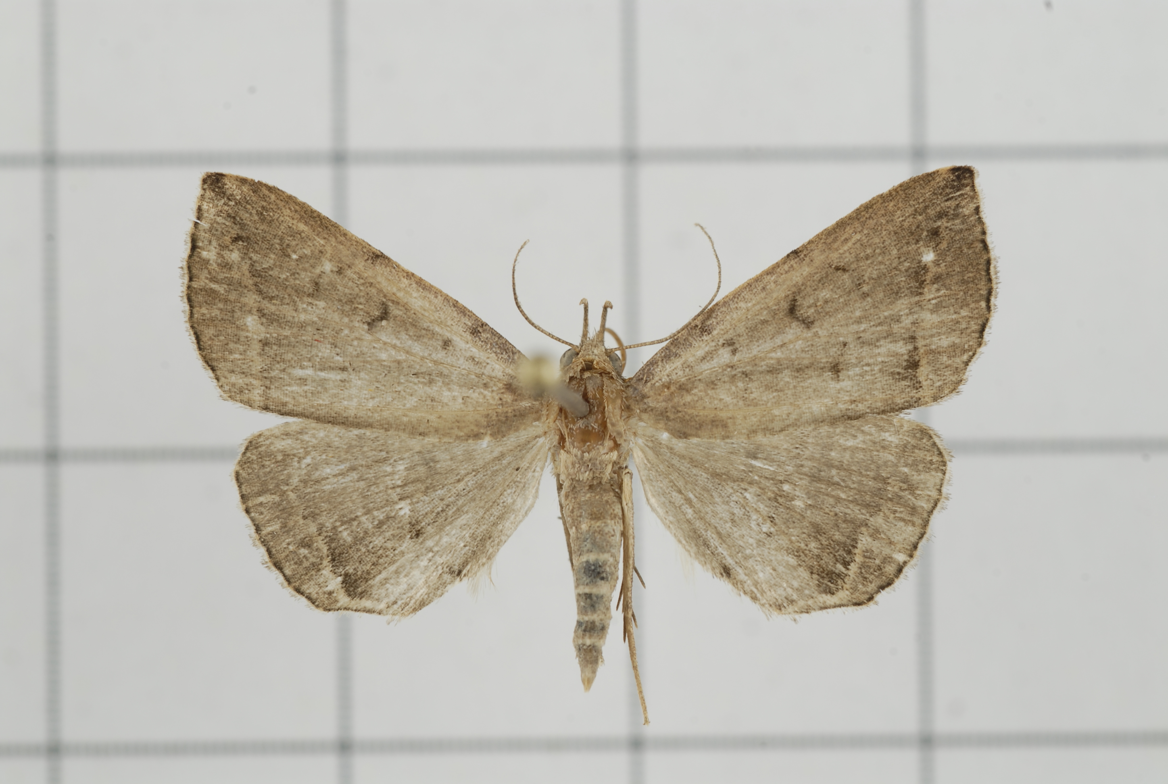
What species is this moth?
Zanclognatha nakatomii
